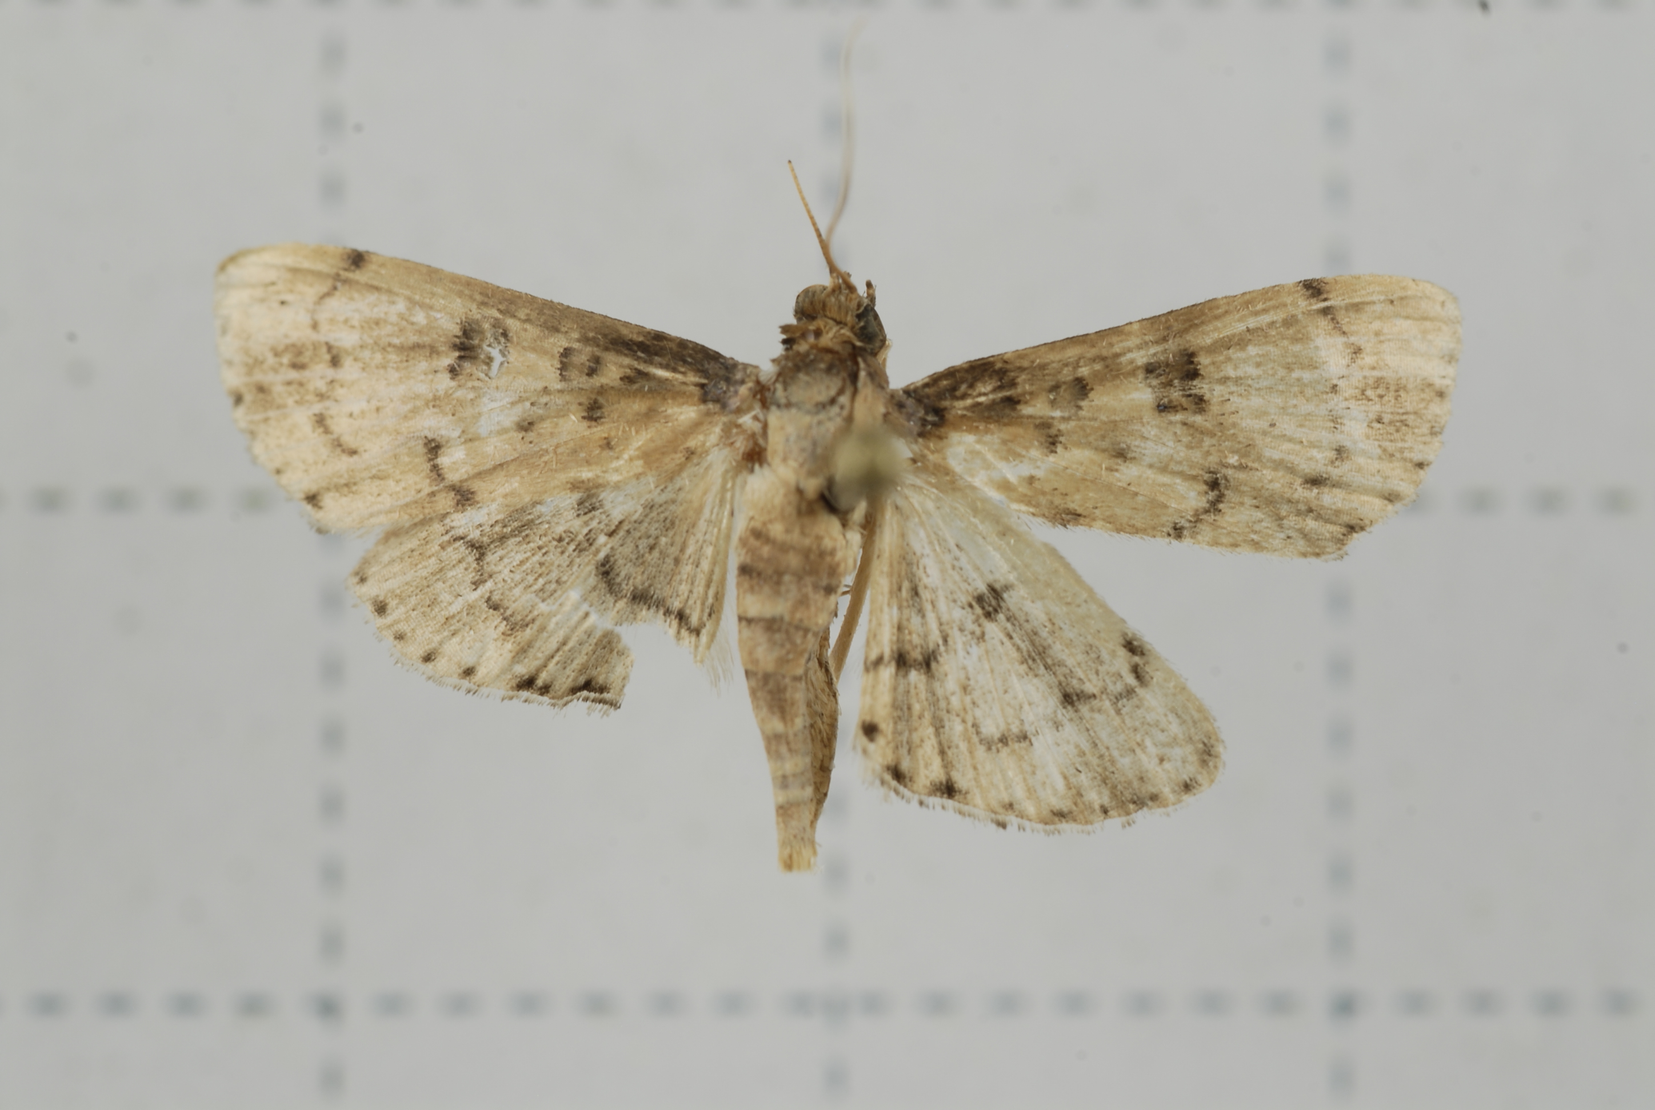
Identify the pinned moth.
Nacoleia charesalis
